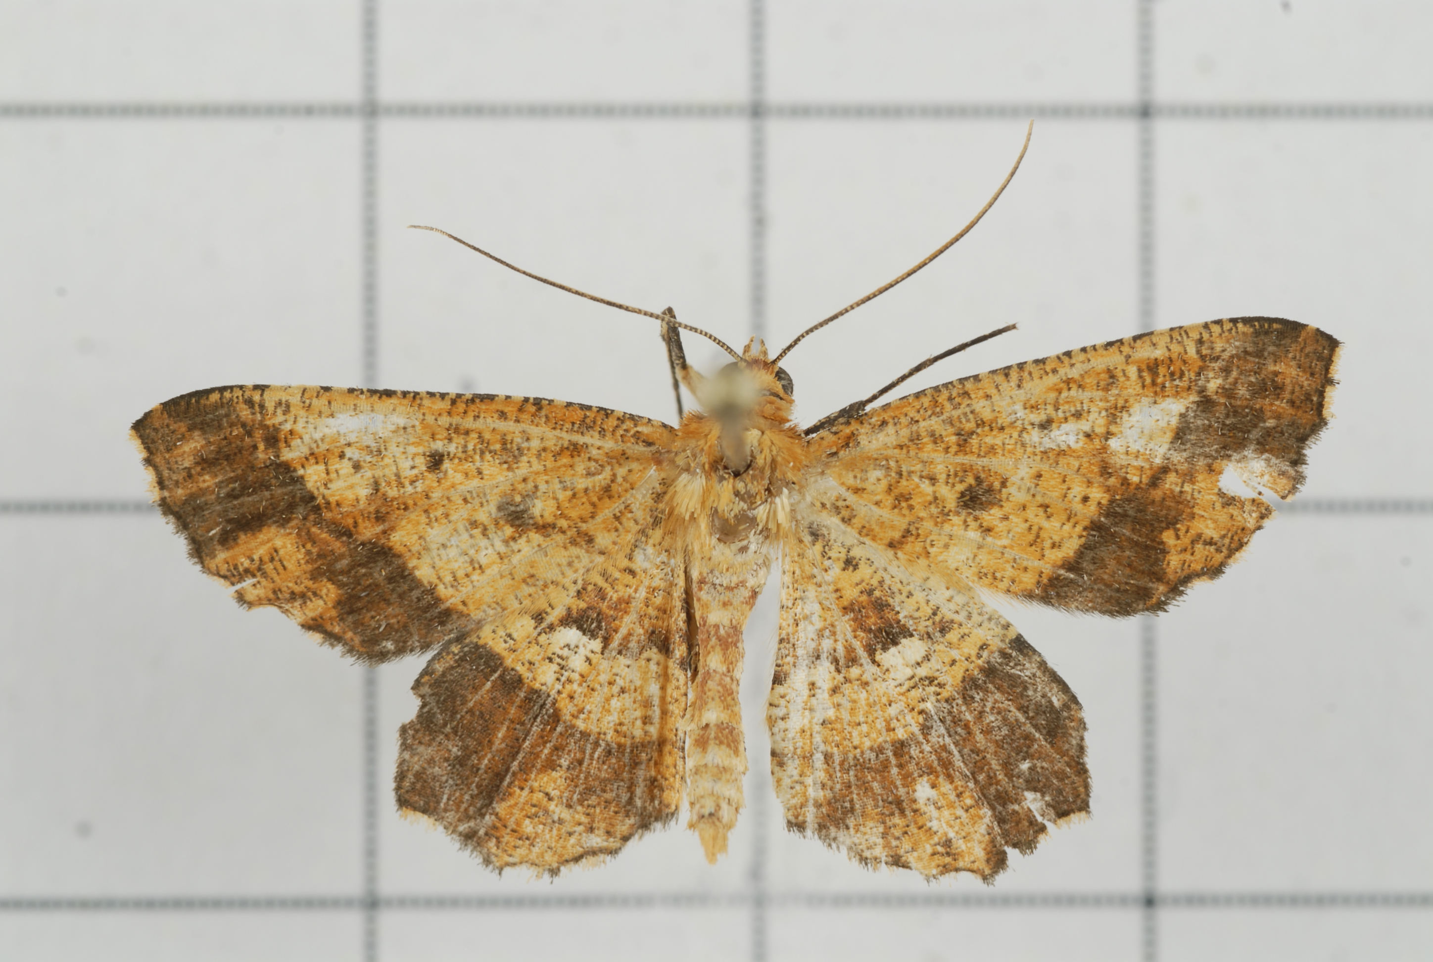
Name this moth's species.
Entomopteryx combusta combusta
